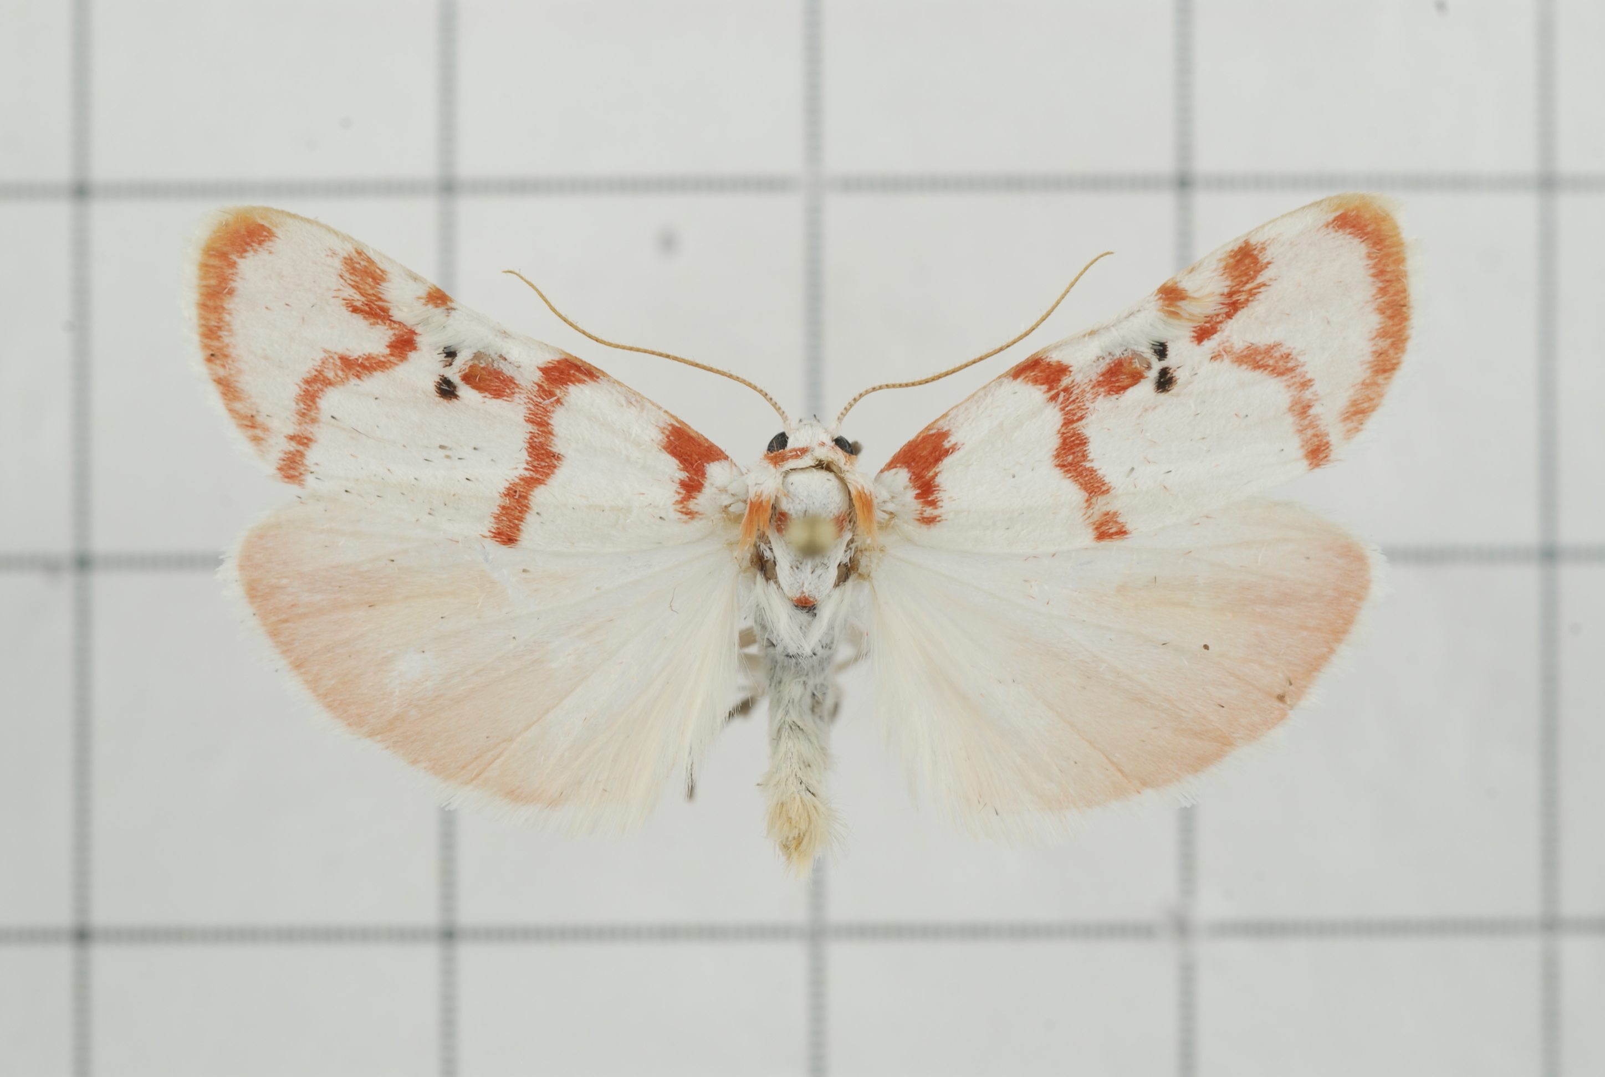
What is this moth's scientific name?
Cyana hamata hamata
